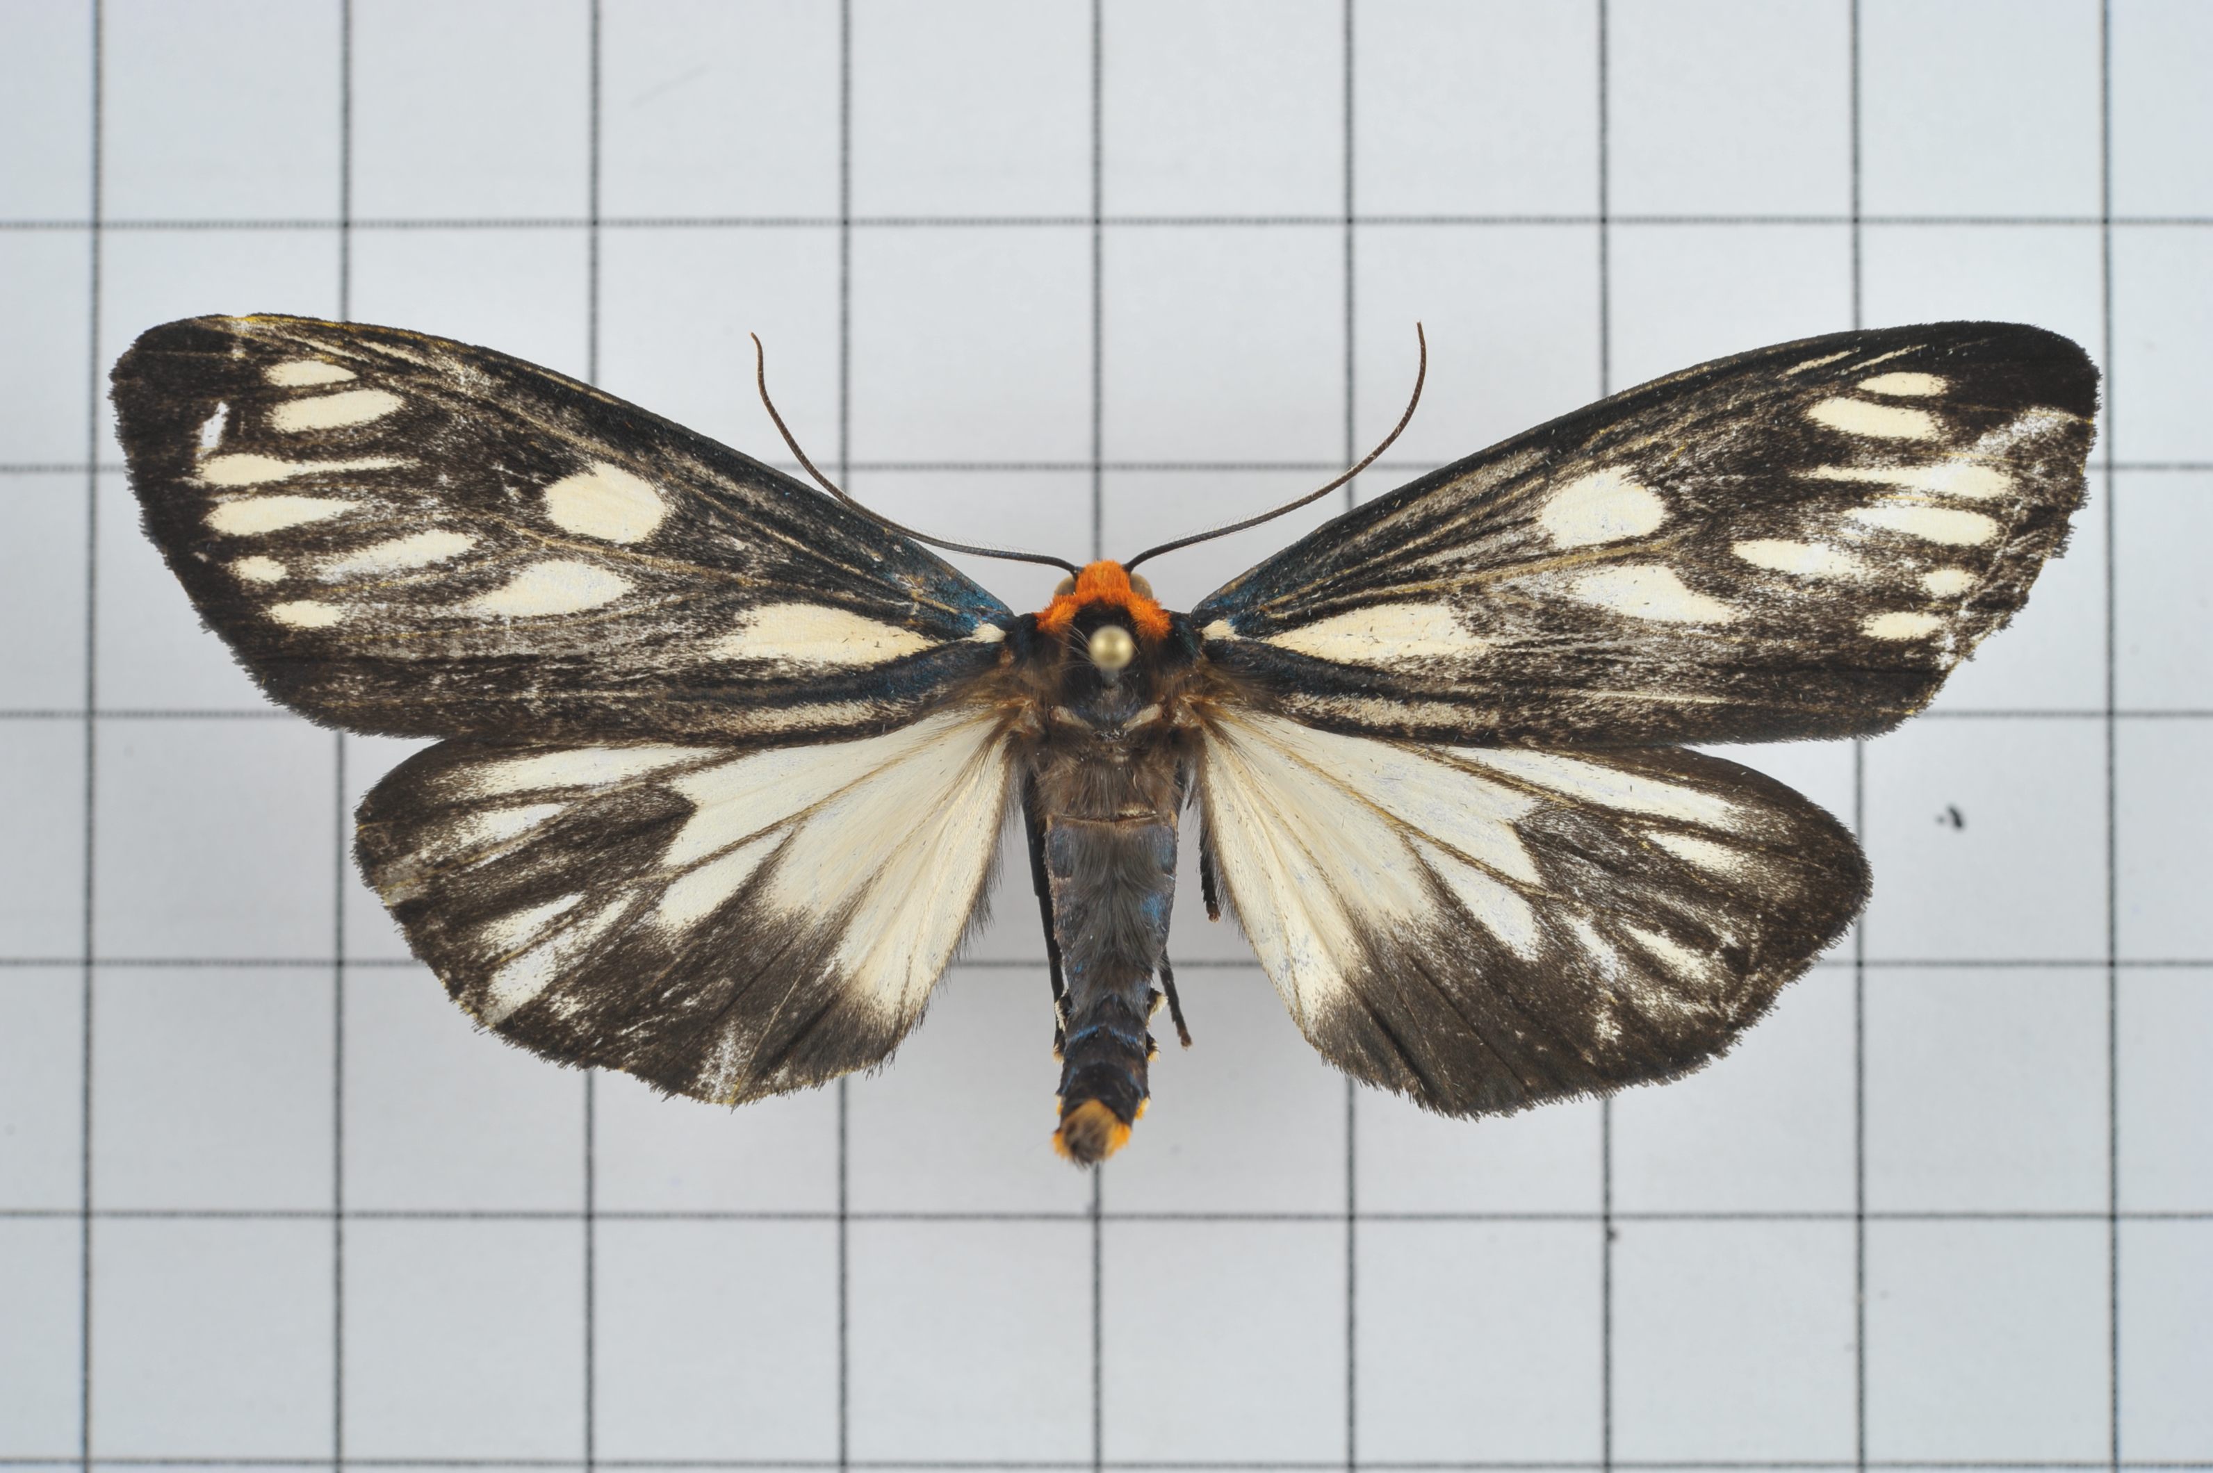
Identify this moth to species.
Macrobrochis gigas
